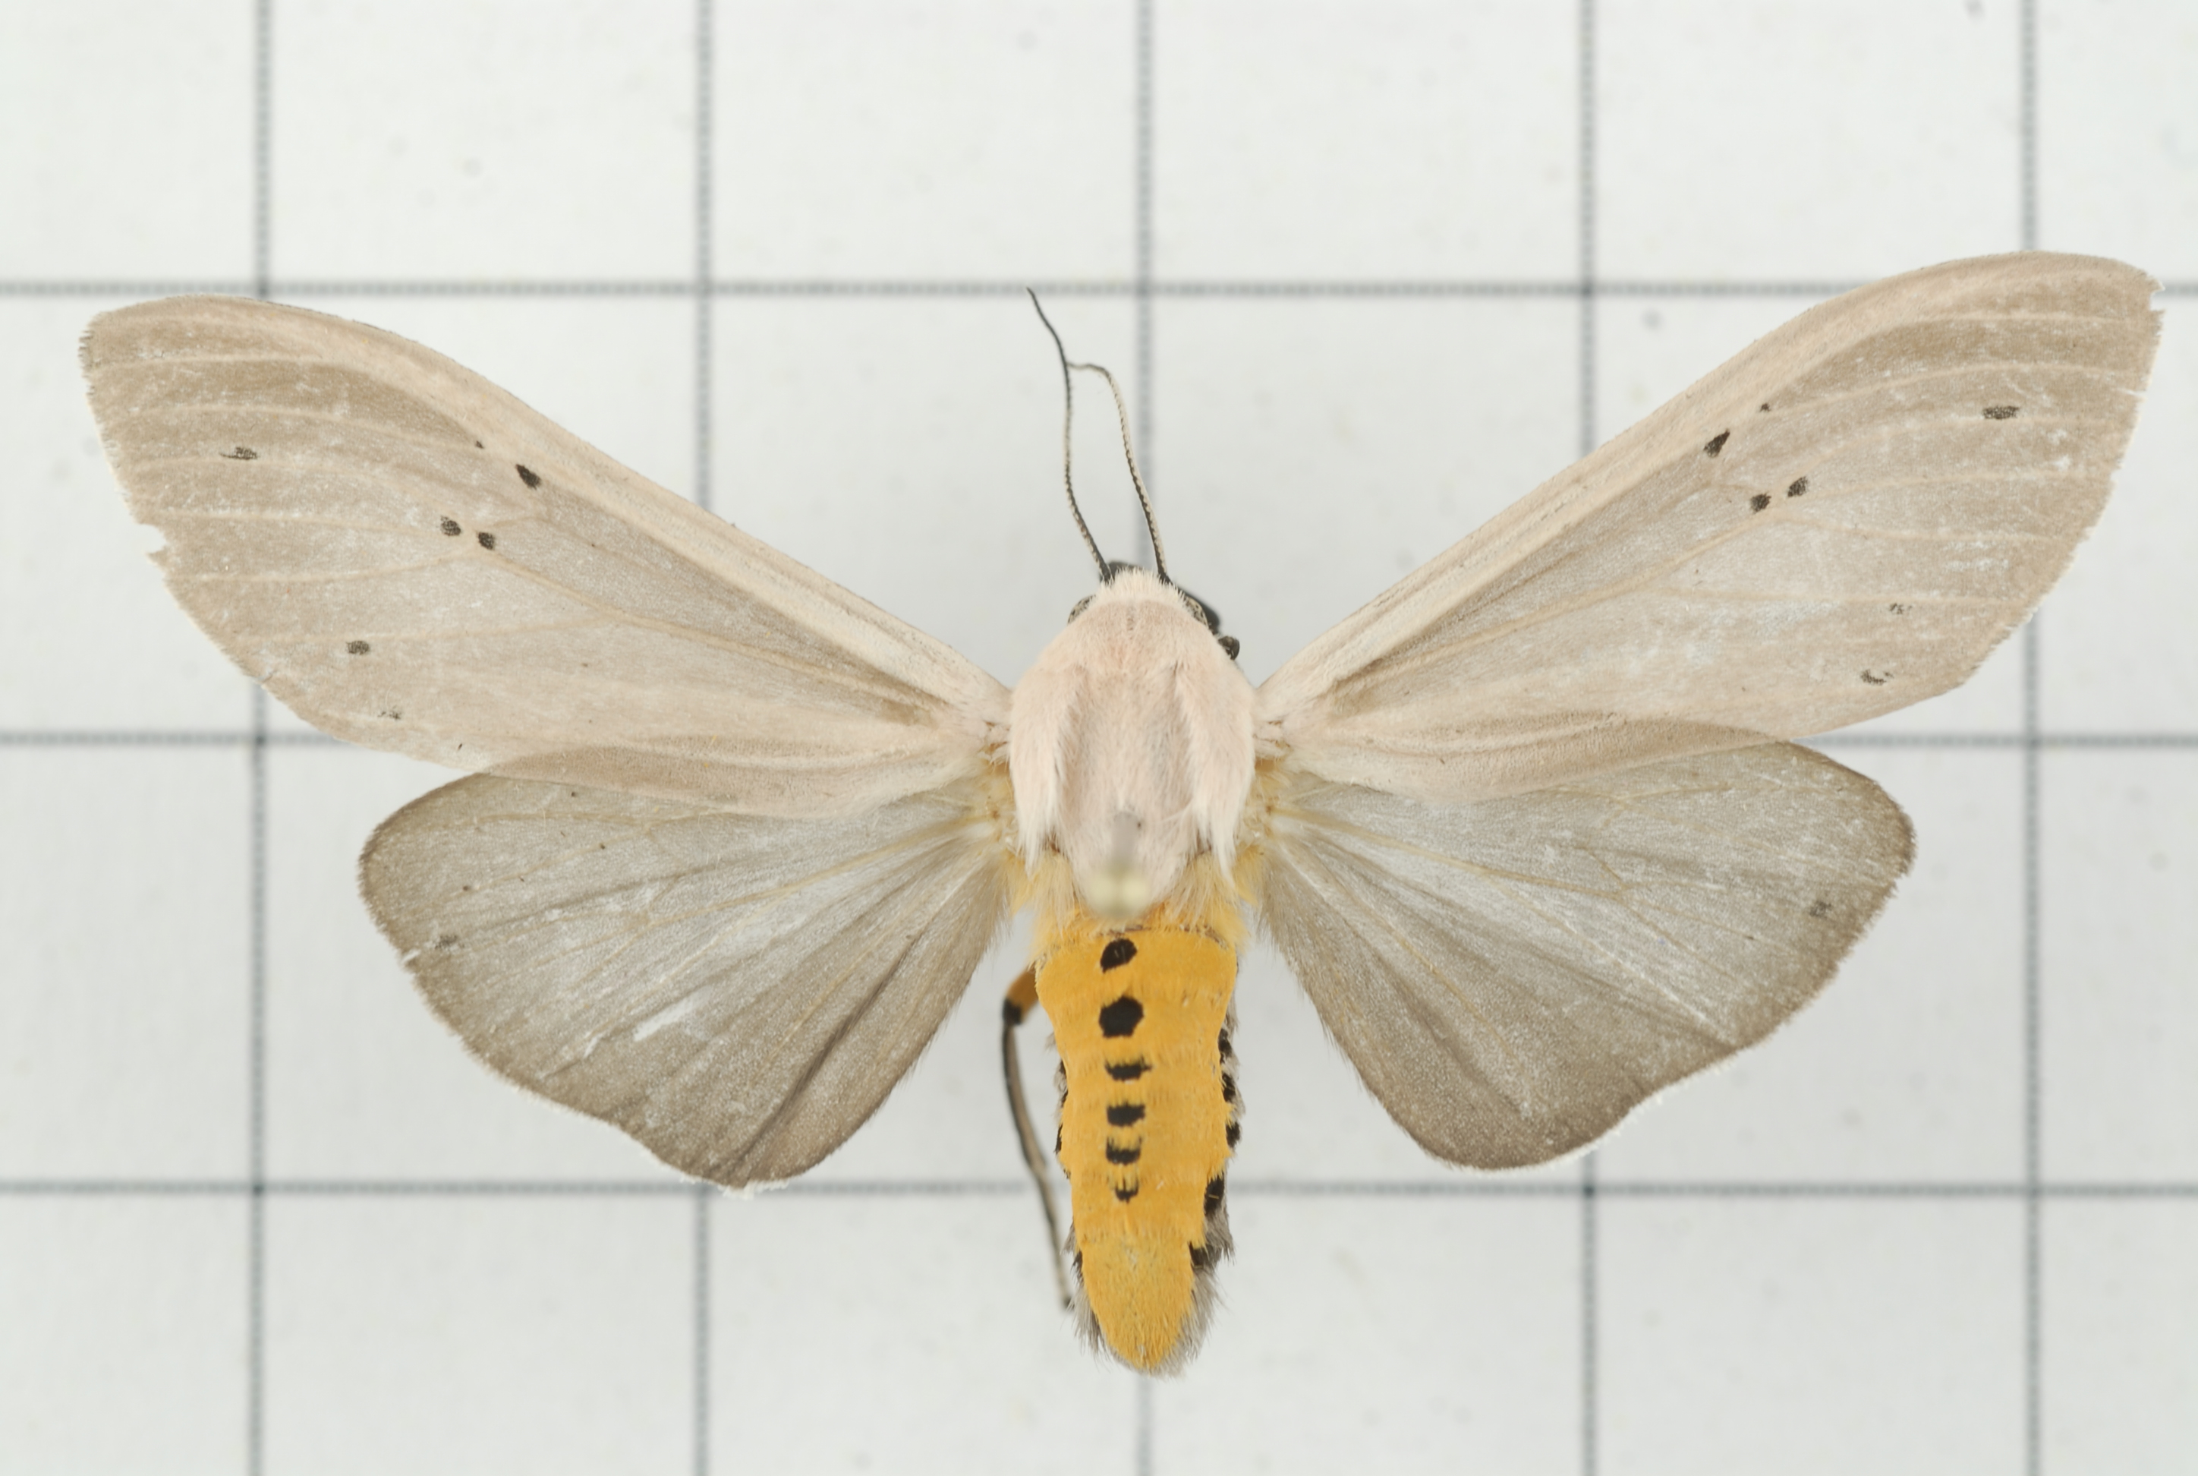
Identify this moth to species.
Creatonotos transiens koni
